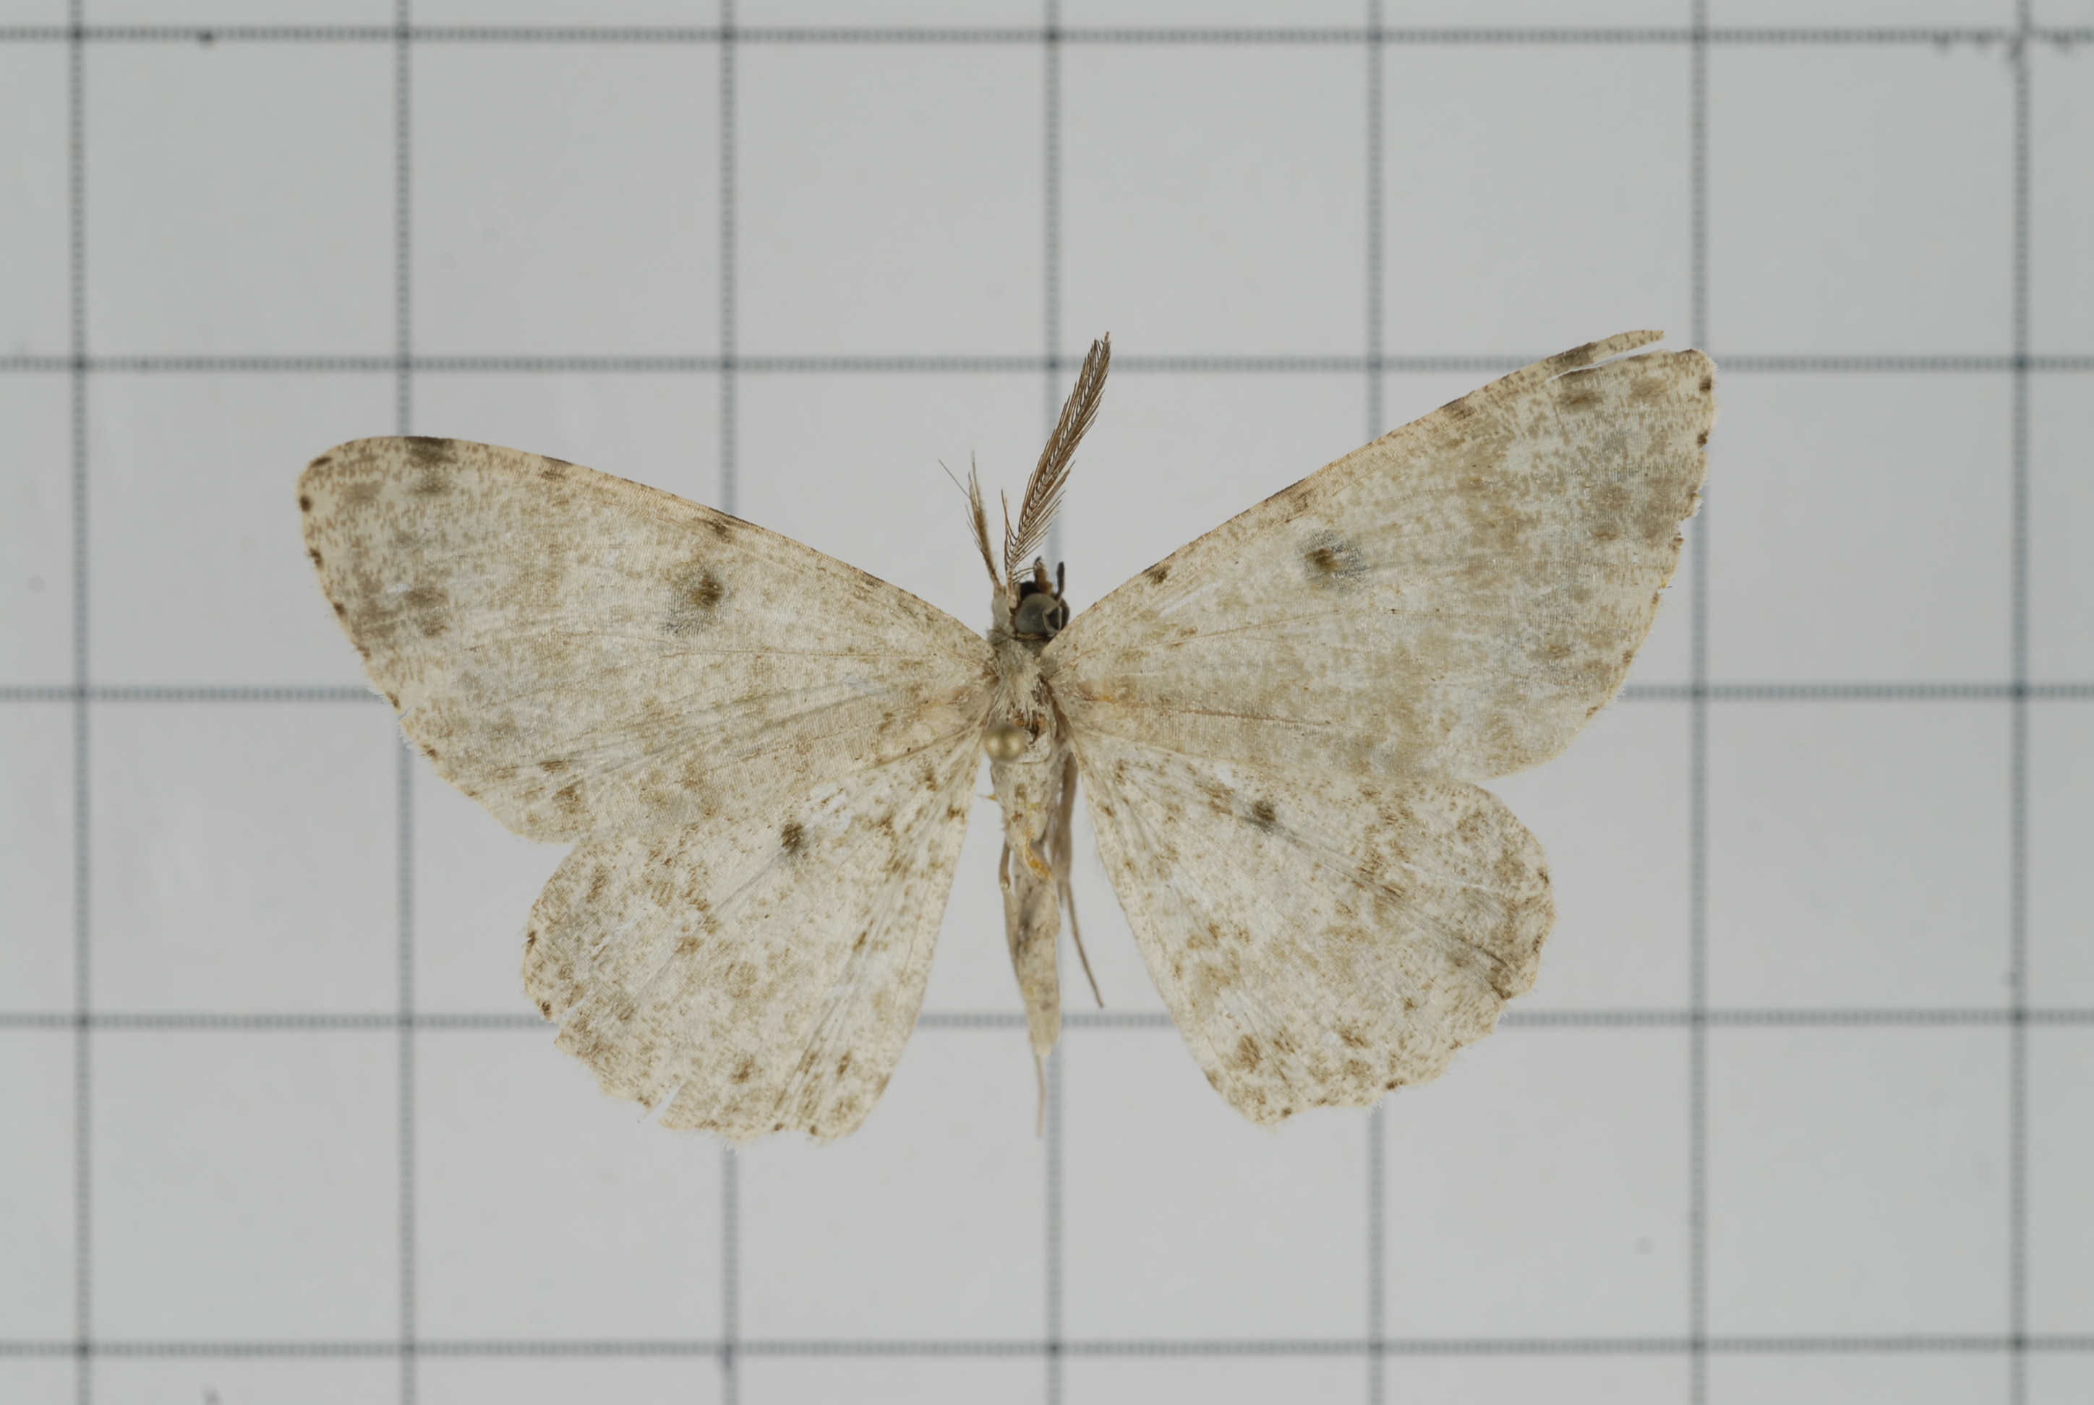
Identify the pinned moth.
Catoria sublavaria
